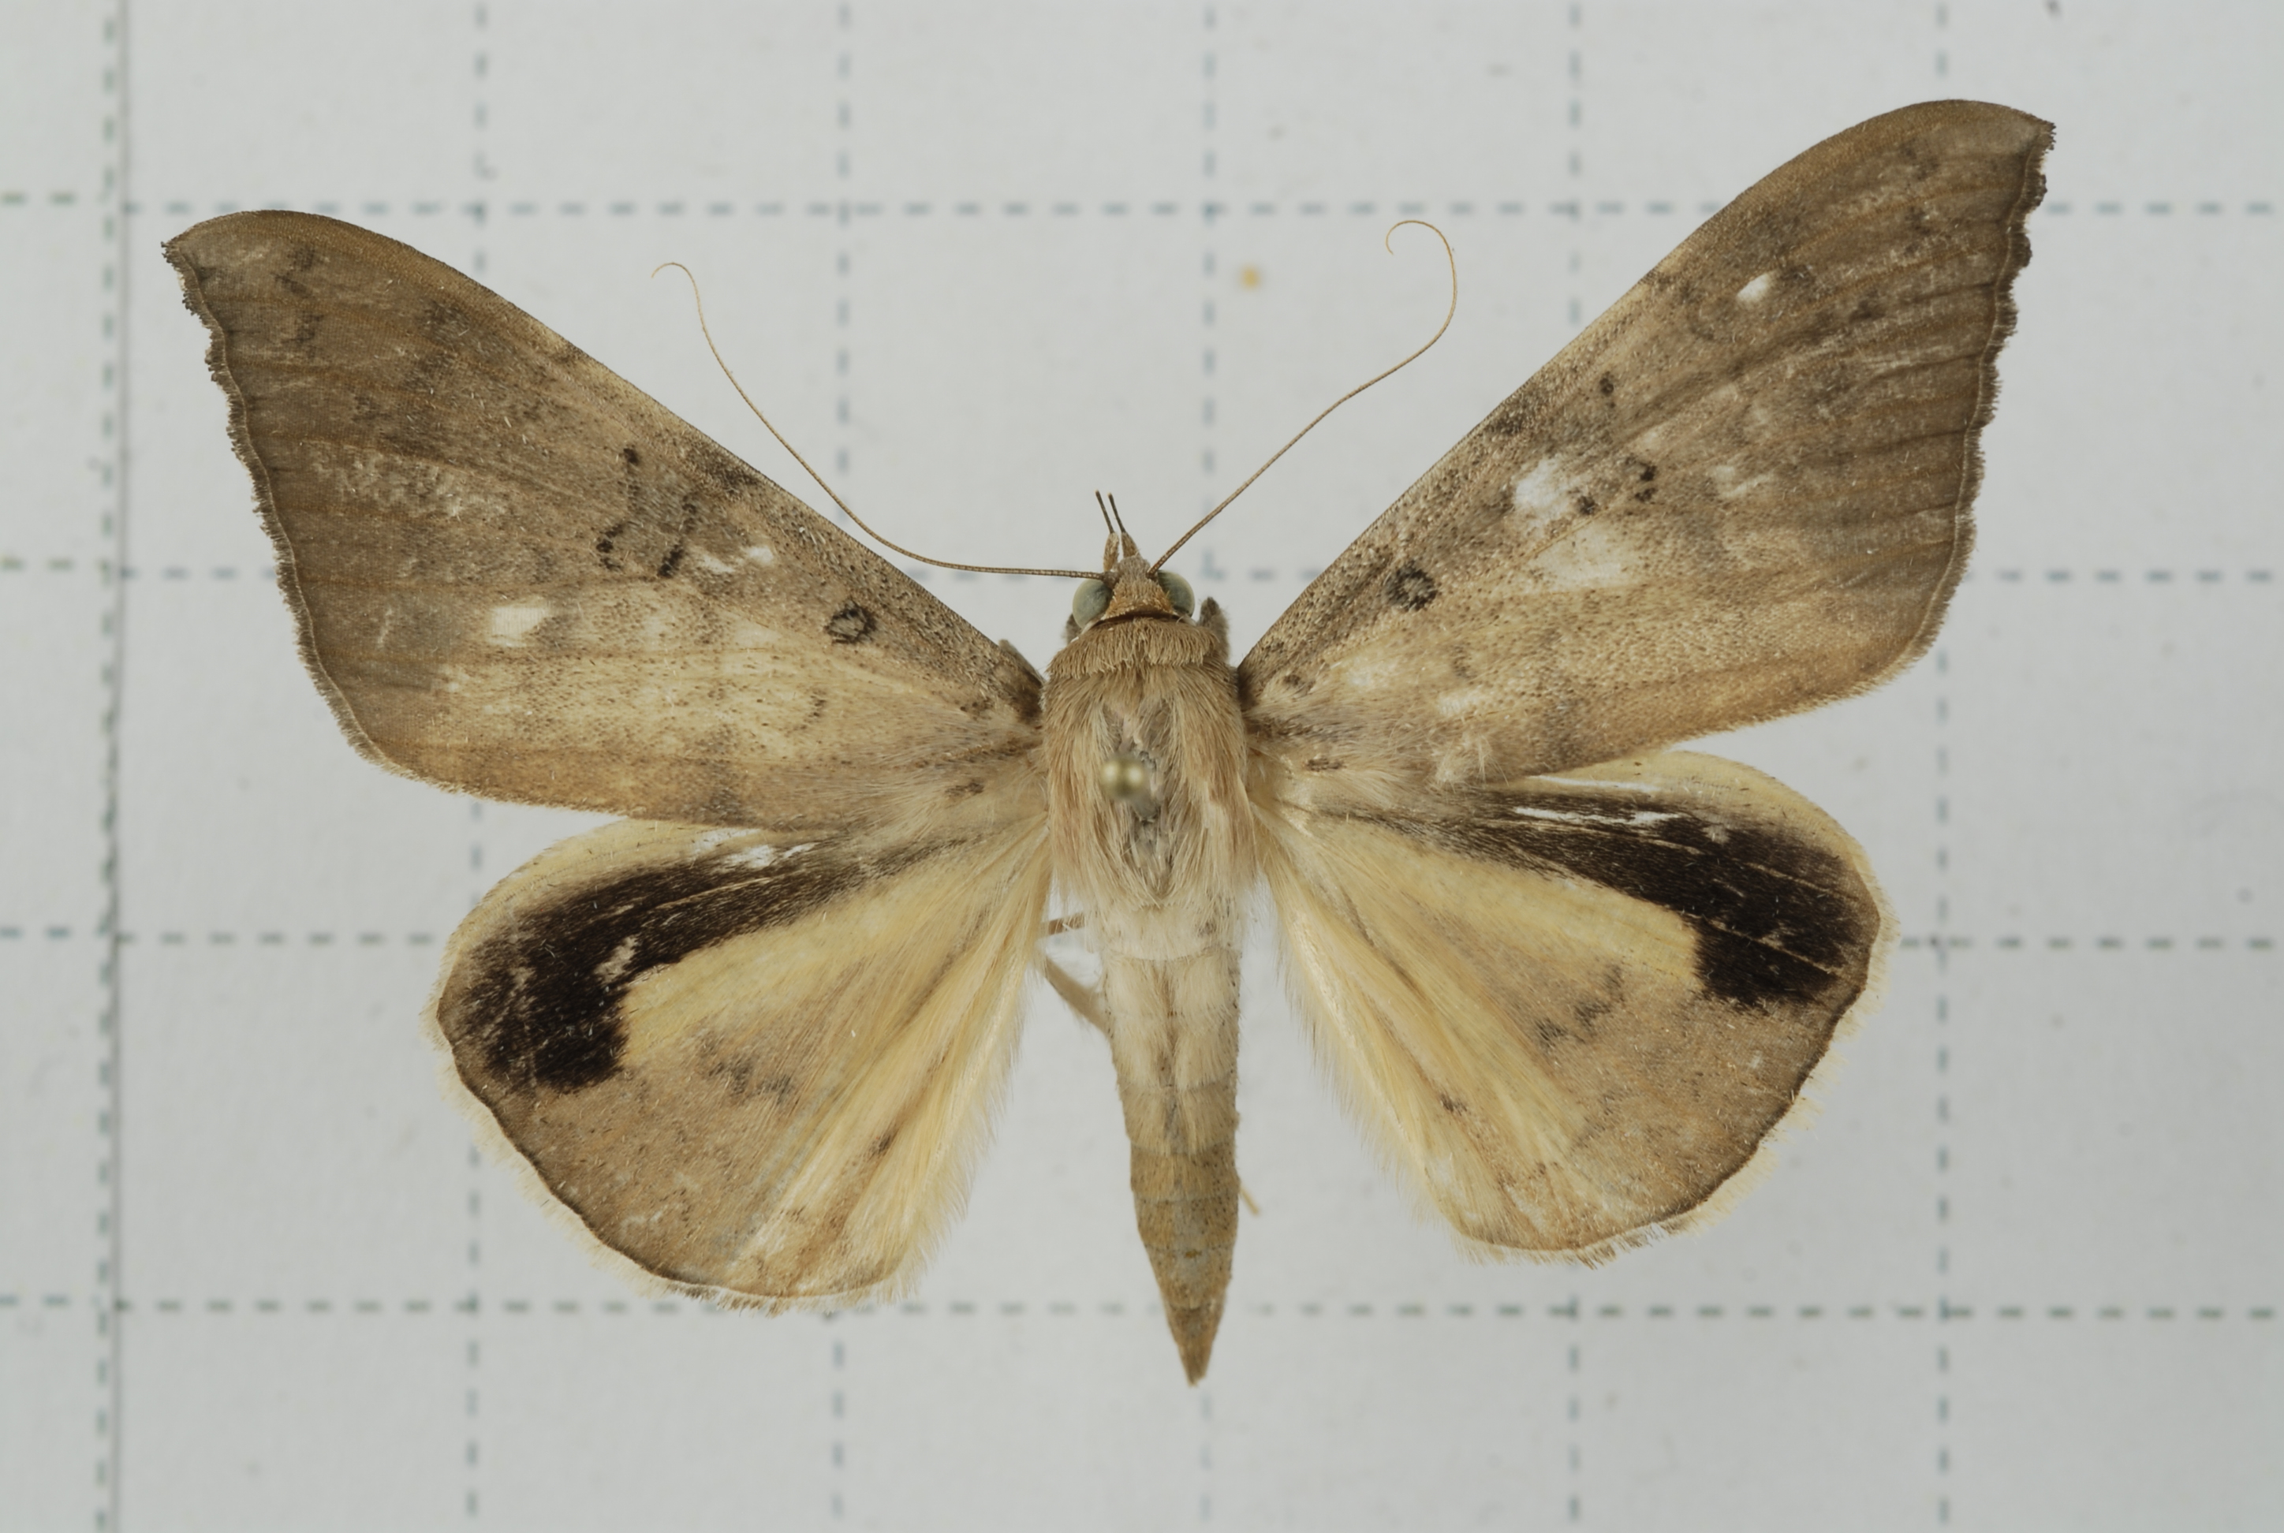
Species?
Oxyodes scrobiculata
